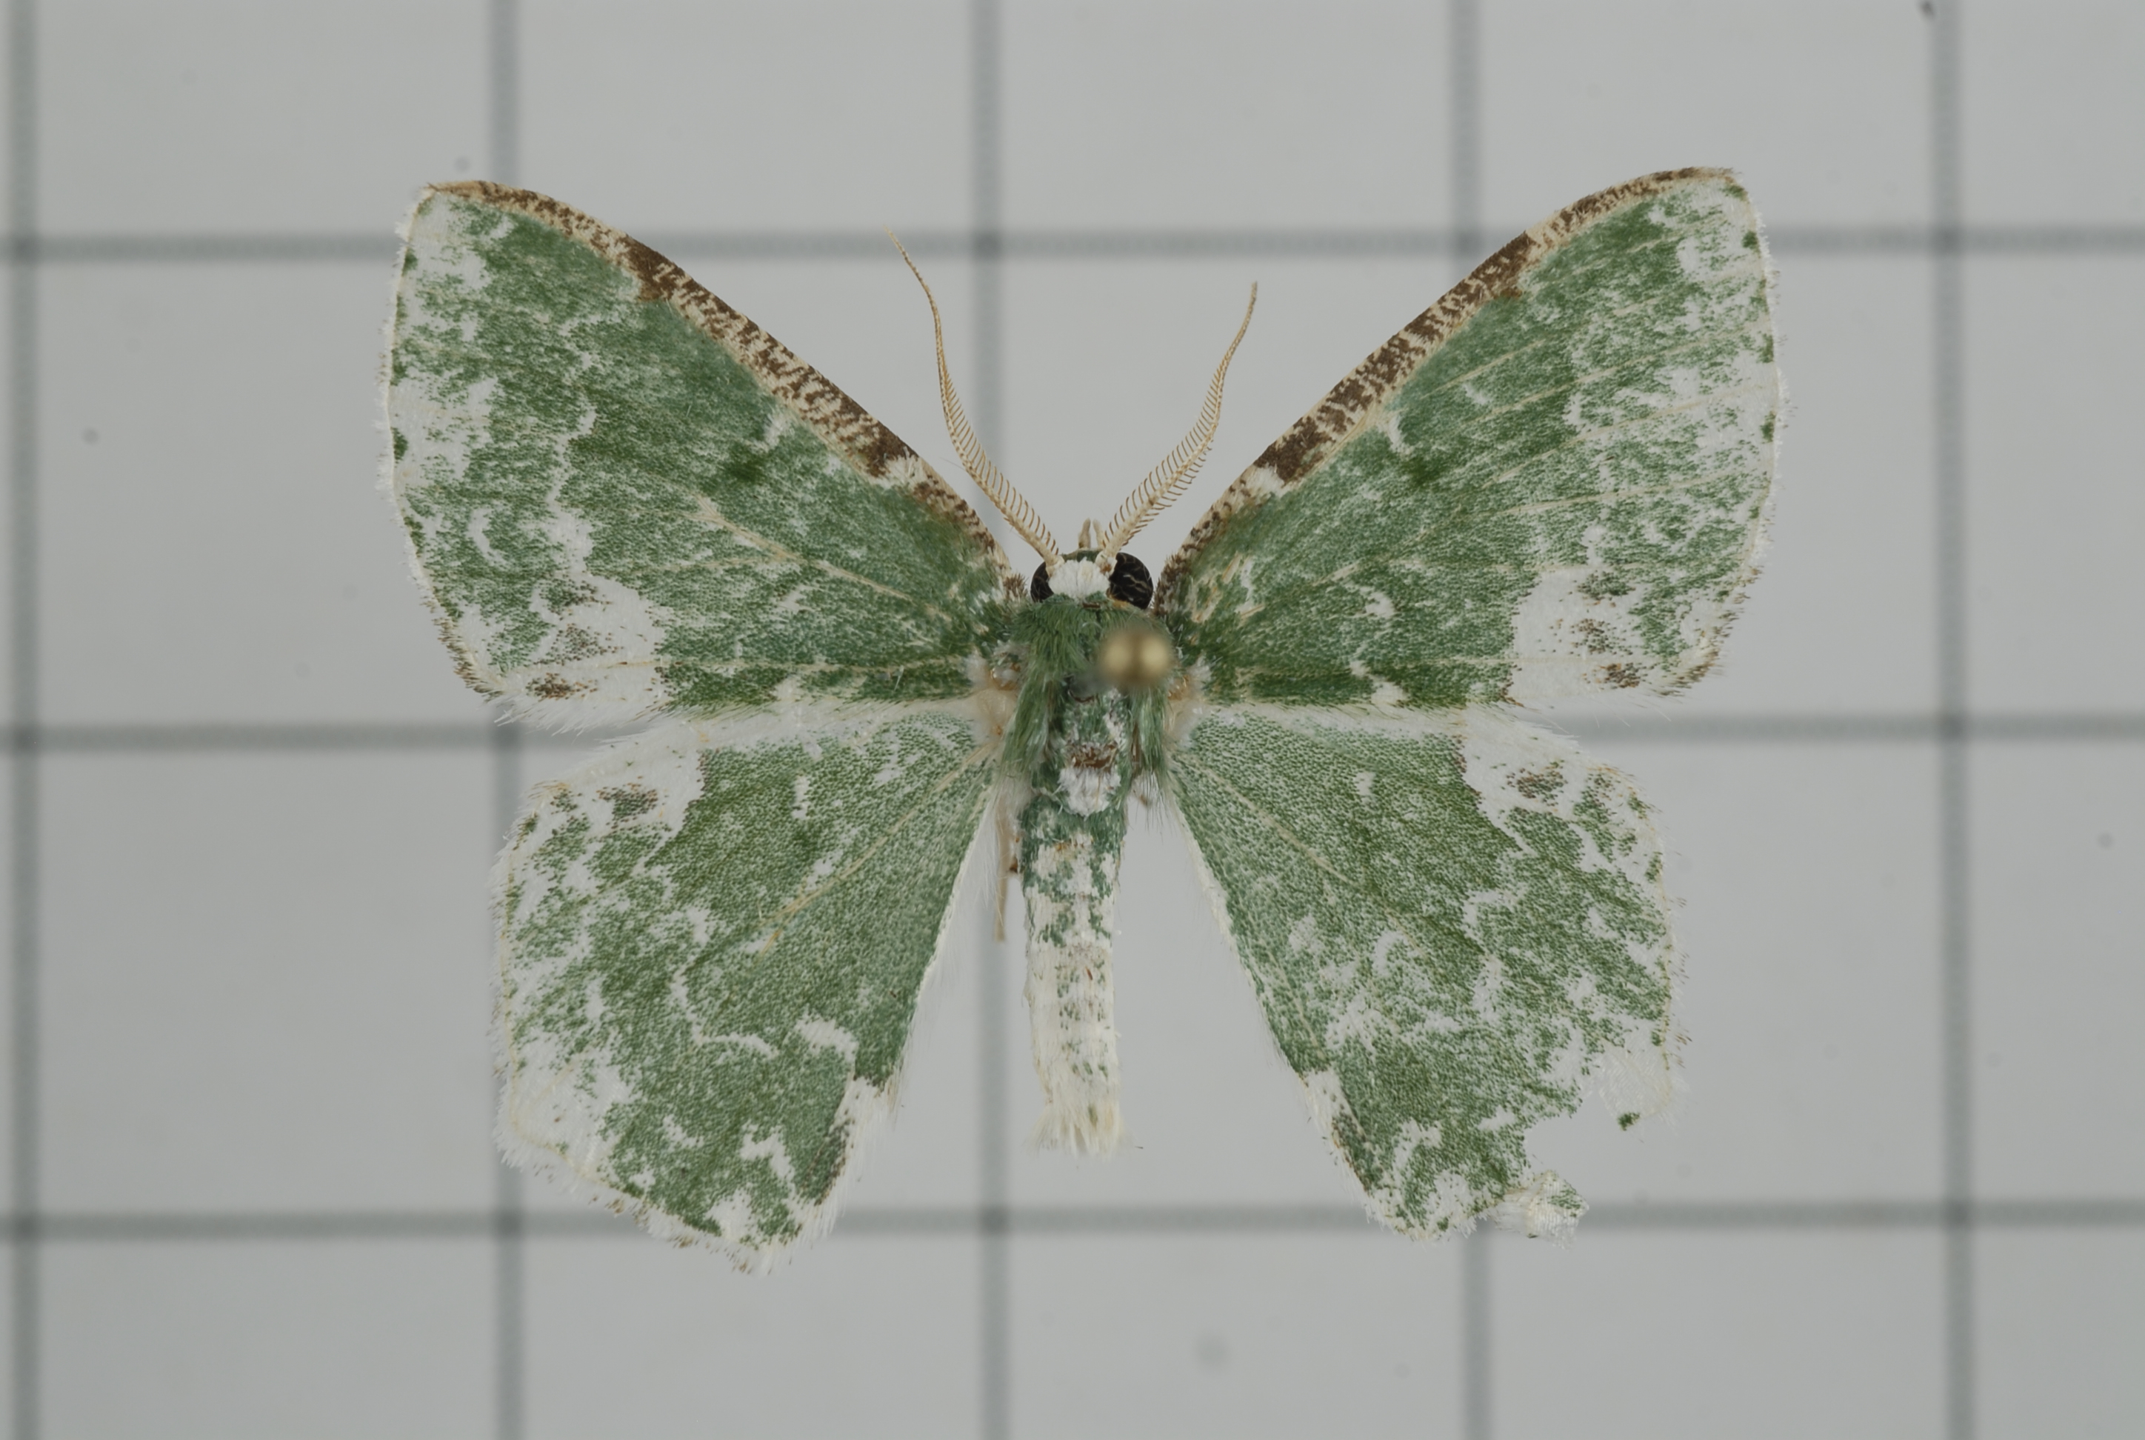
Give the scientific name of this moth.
Eucyclodes albotermina
